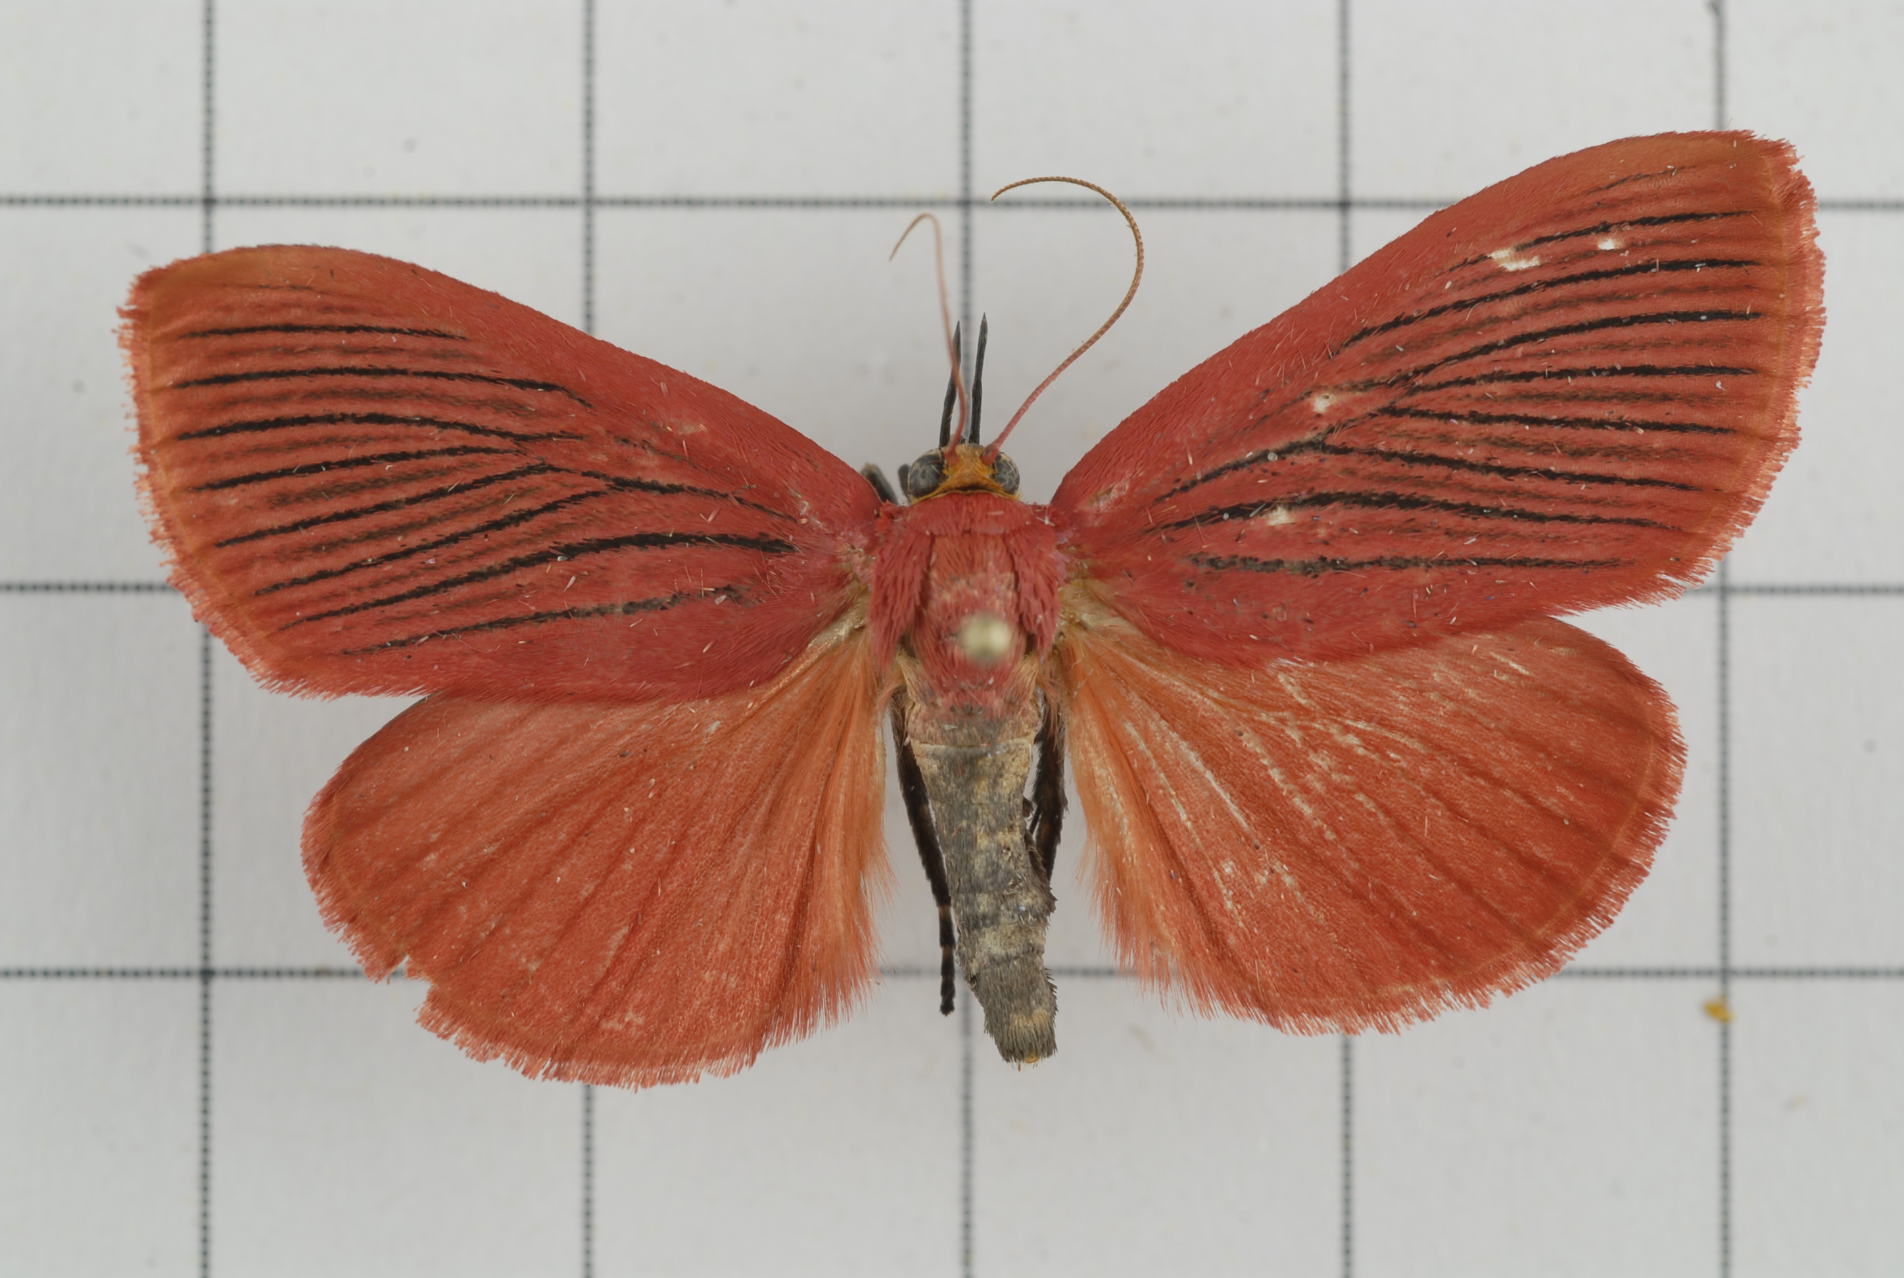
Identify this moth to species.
Arctioblepsis rubida
